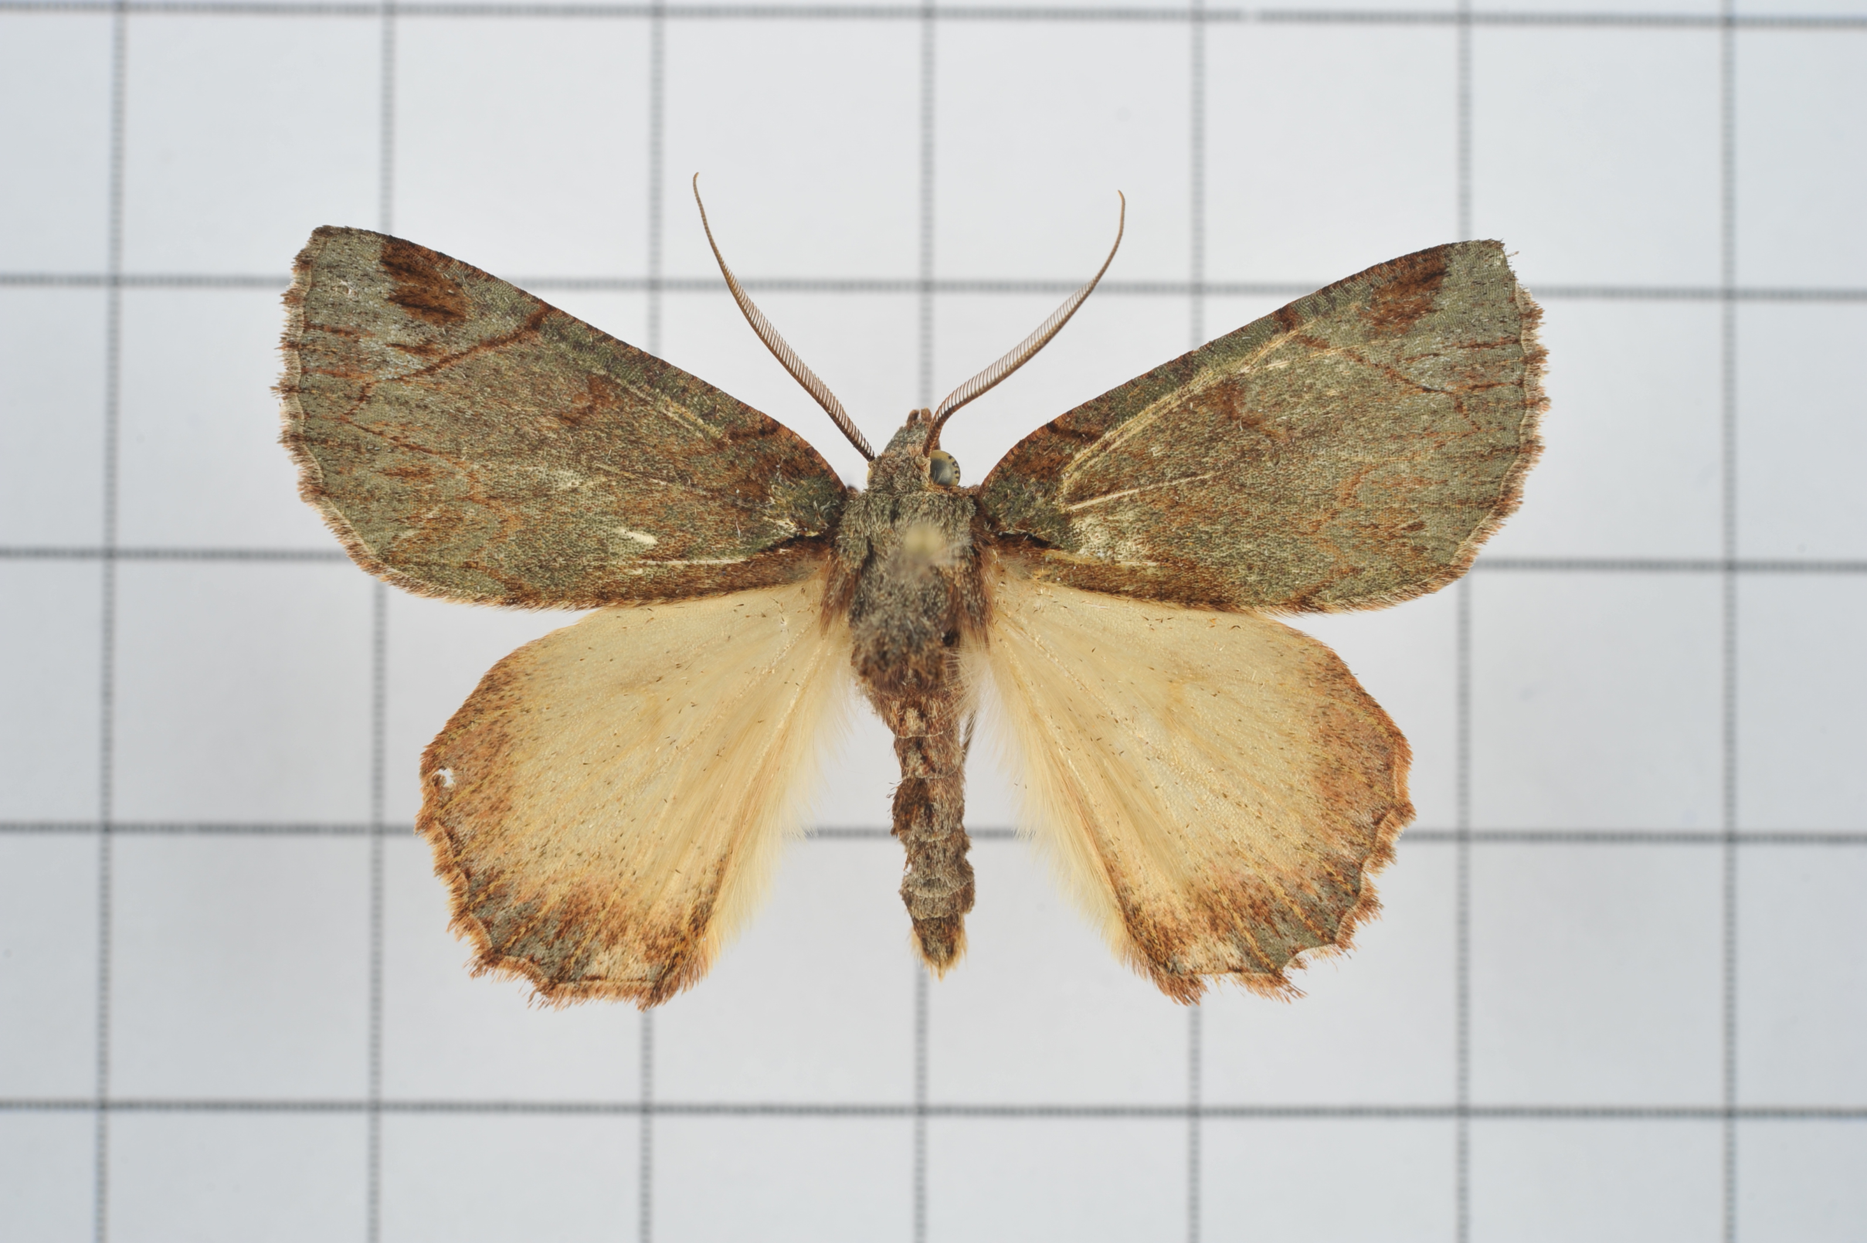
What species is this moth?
Dindica purpurata
